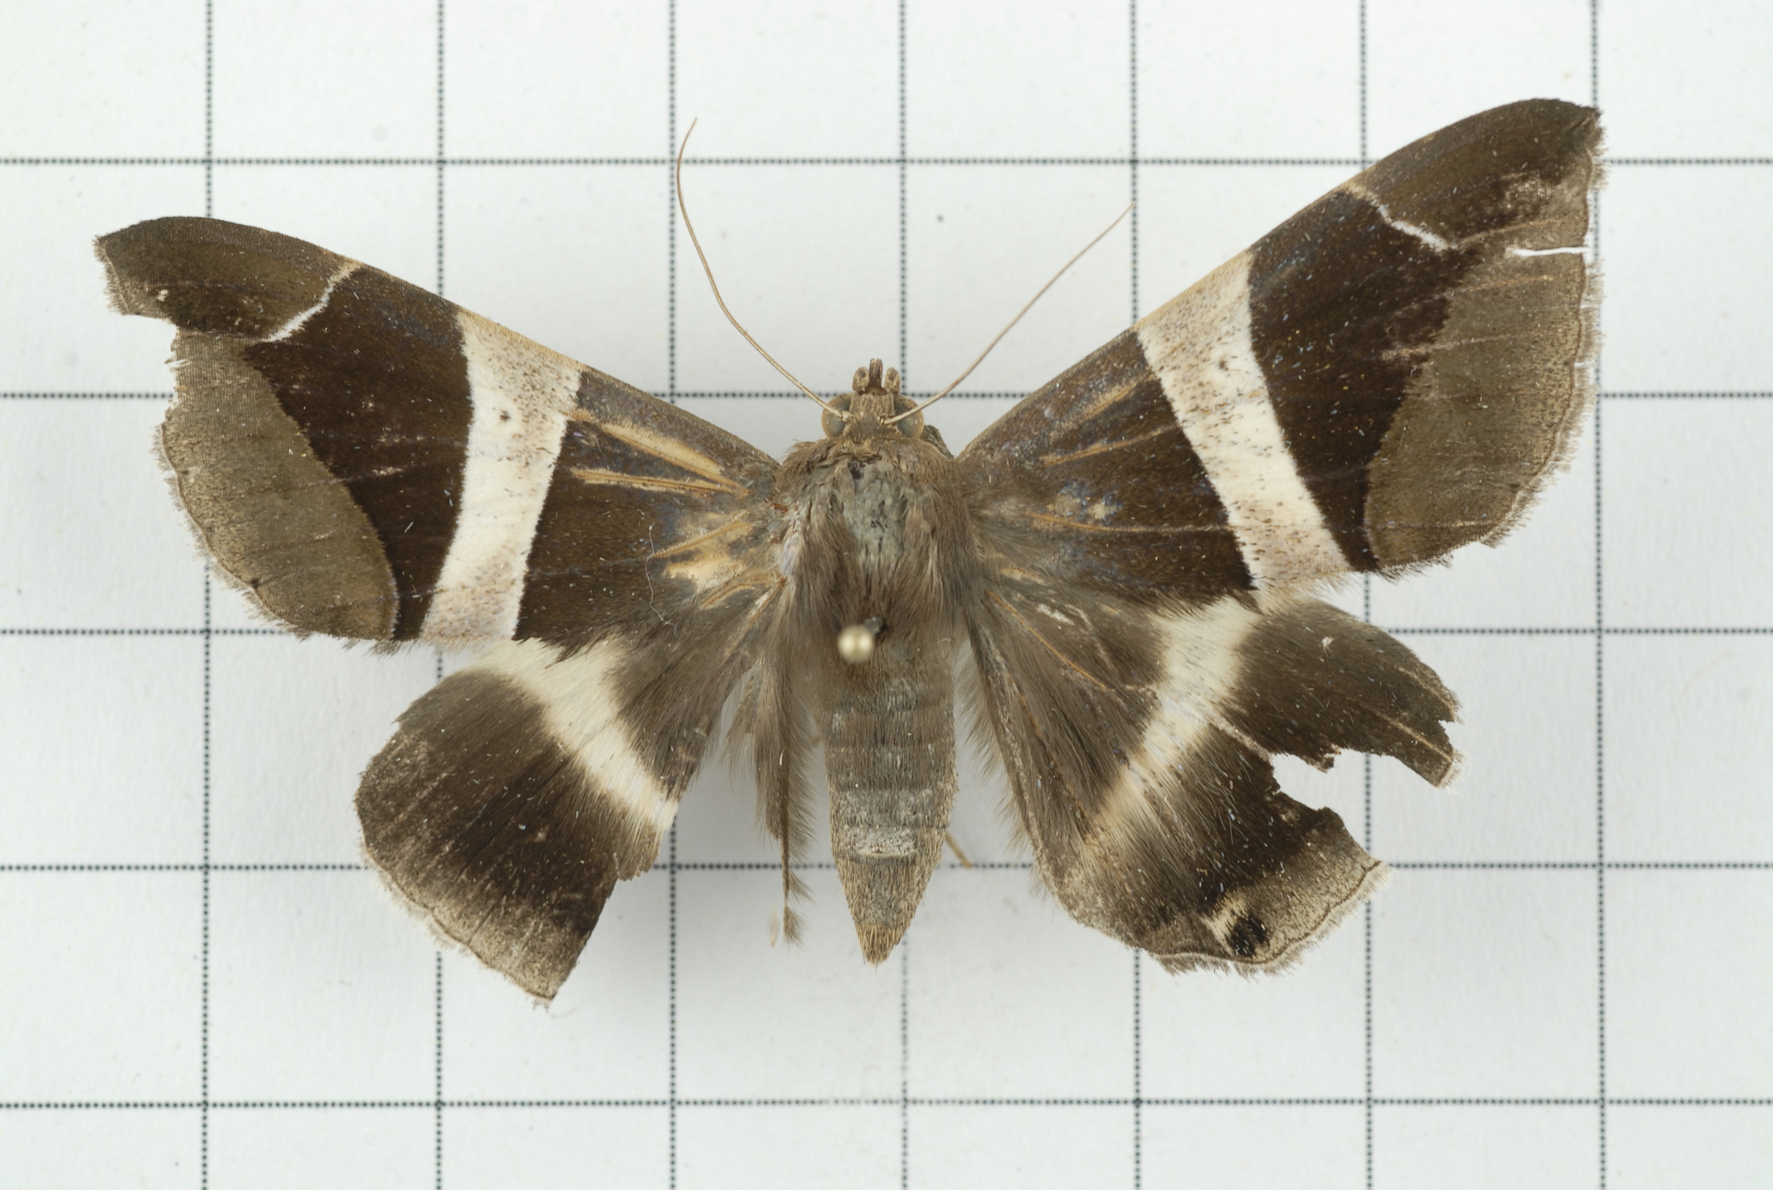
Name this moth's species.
Bastilla praetermissa
